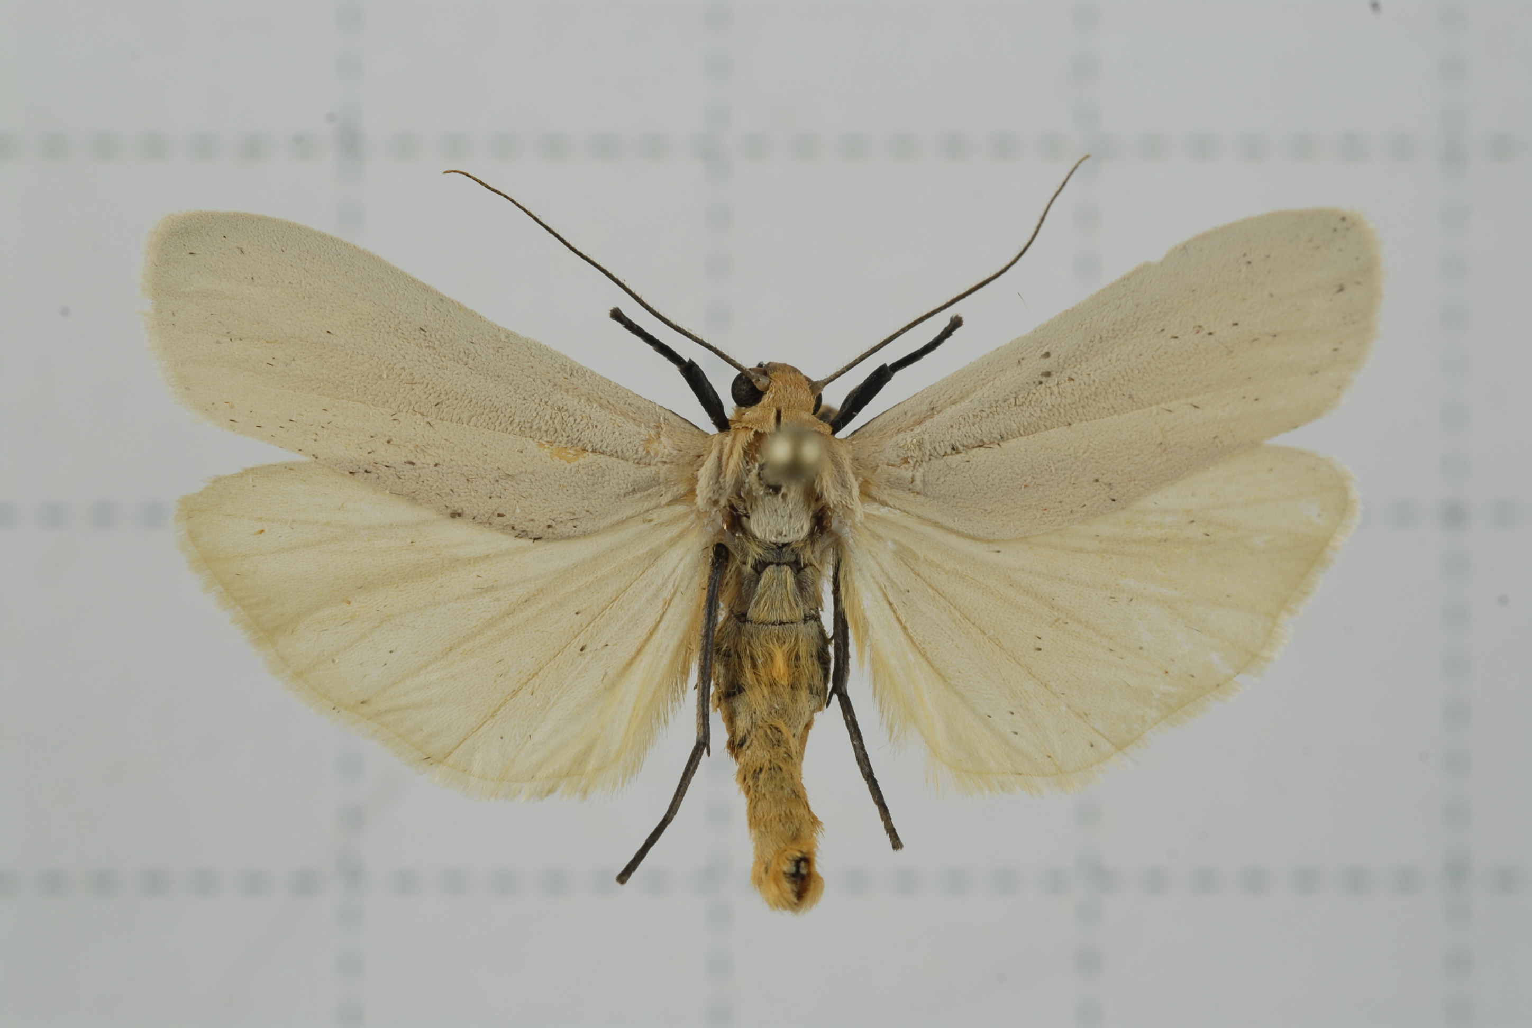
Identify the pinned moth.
Eilema ranrunensis
